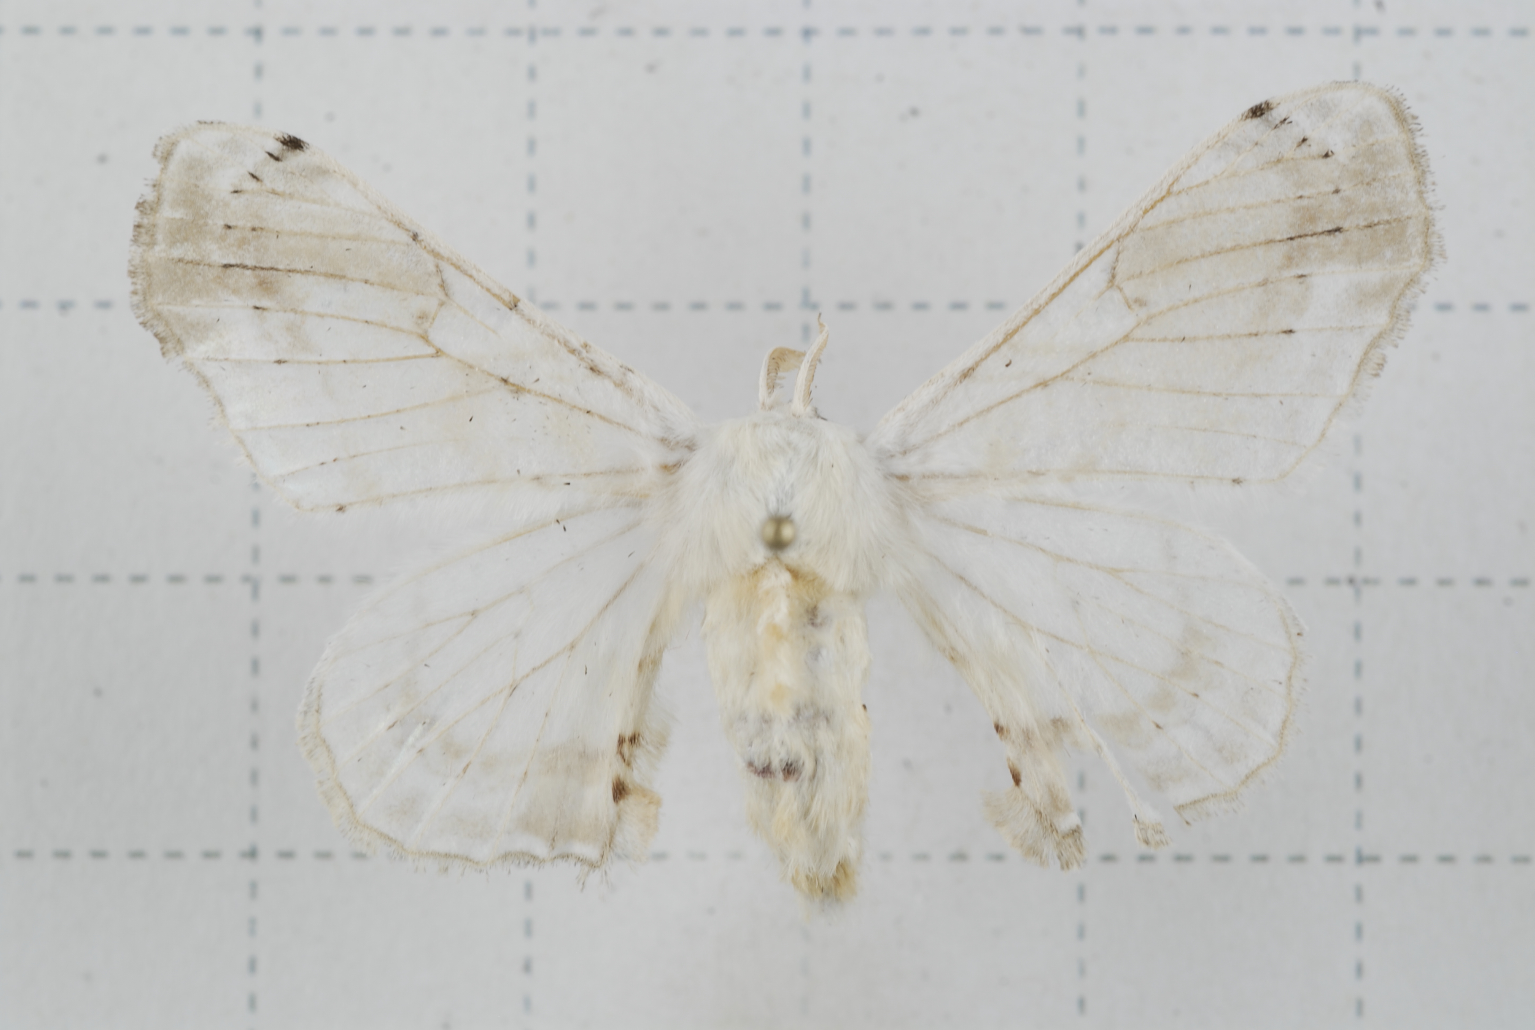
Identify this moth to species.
Ernolatia moorei
